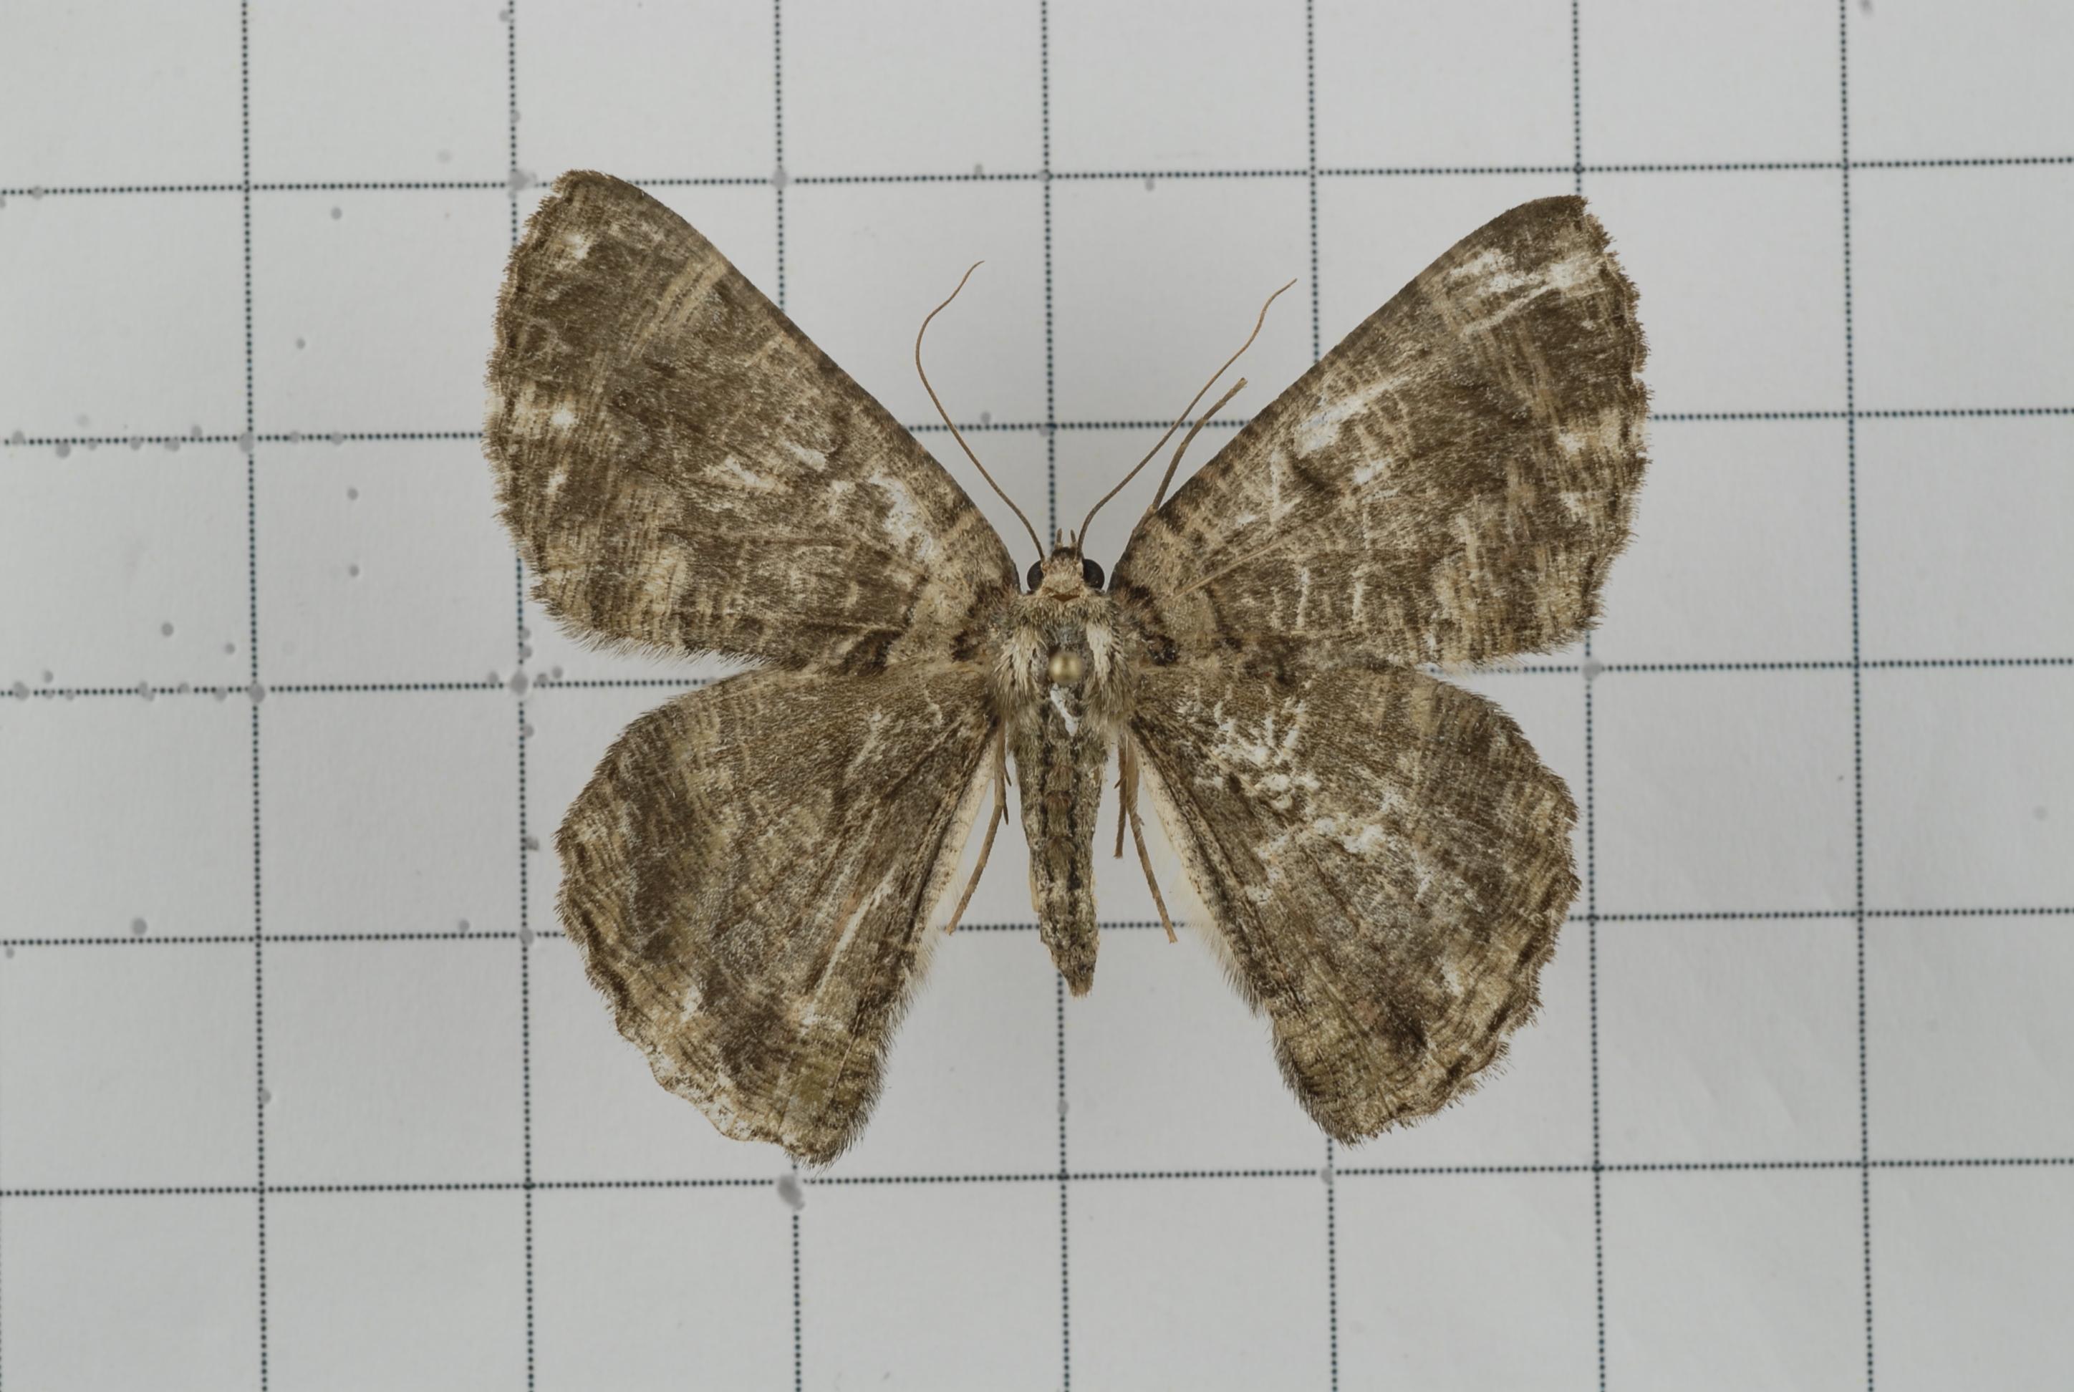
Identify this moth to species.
Lophophelma taiwana
